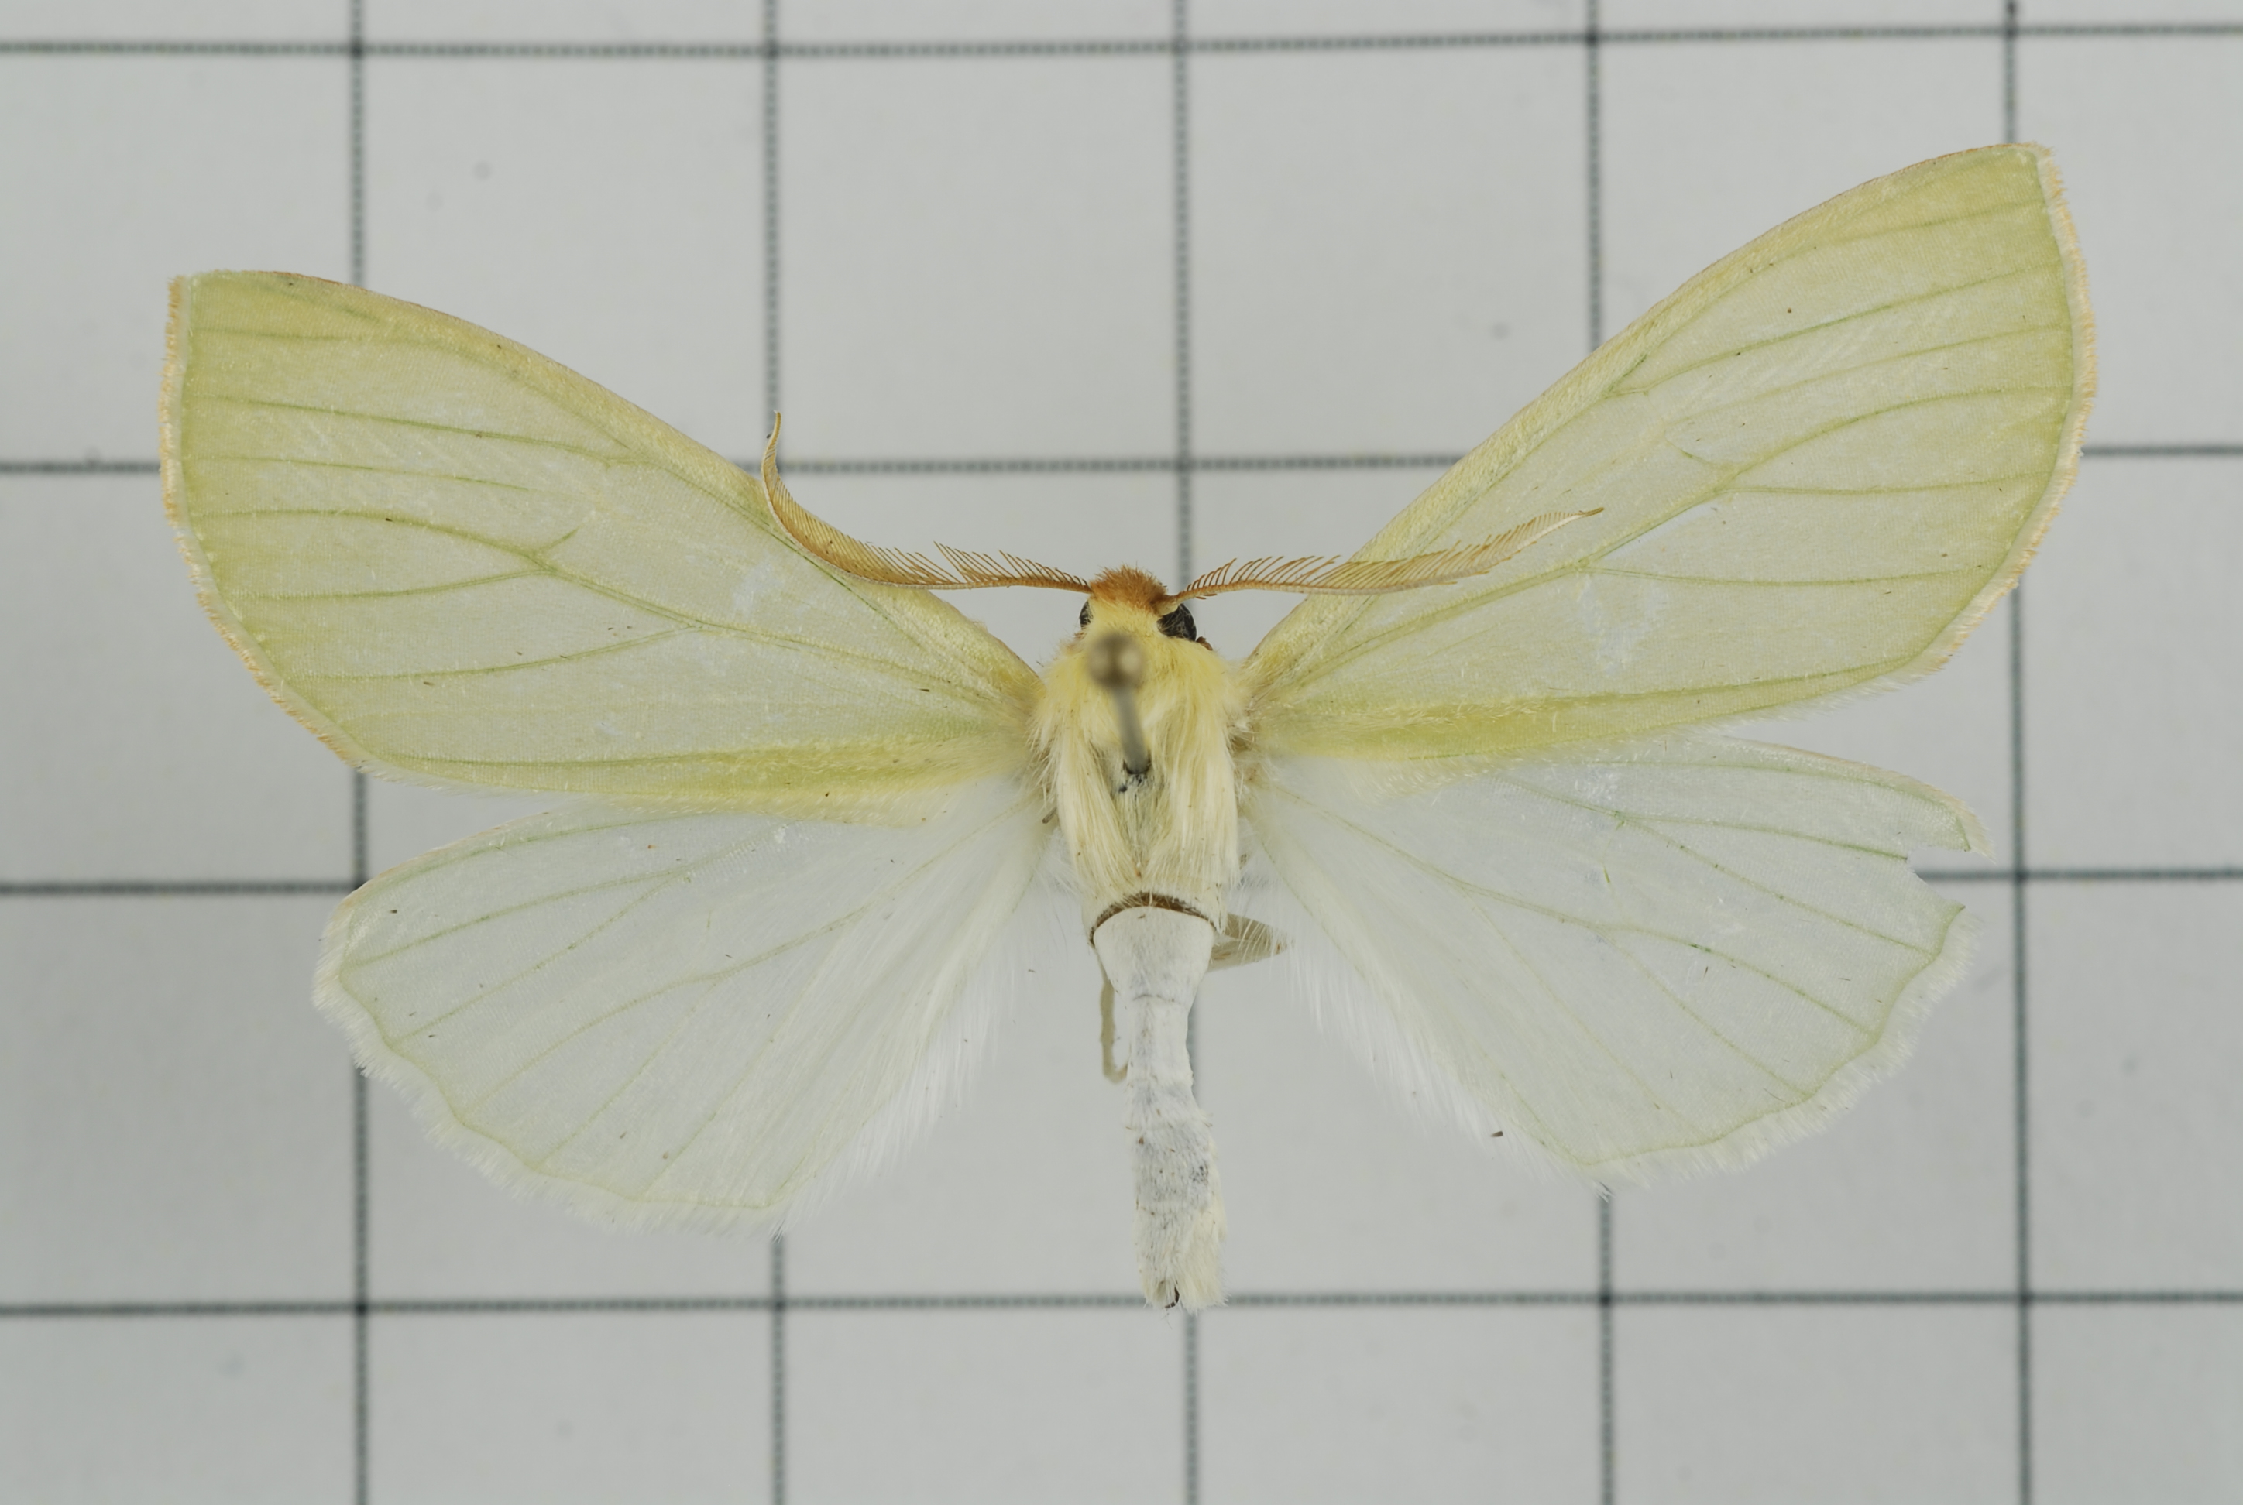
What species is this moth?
Doratoptera lutea
